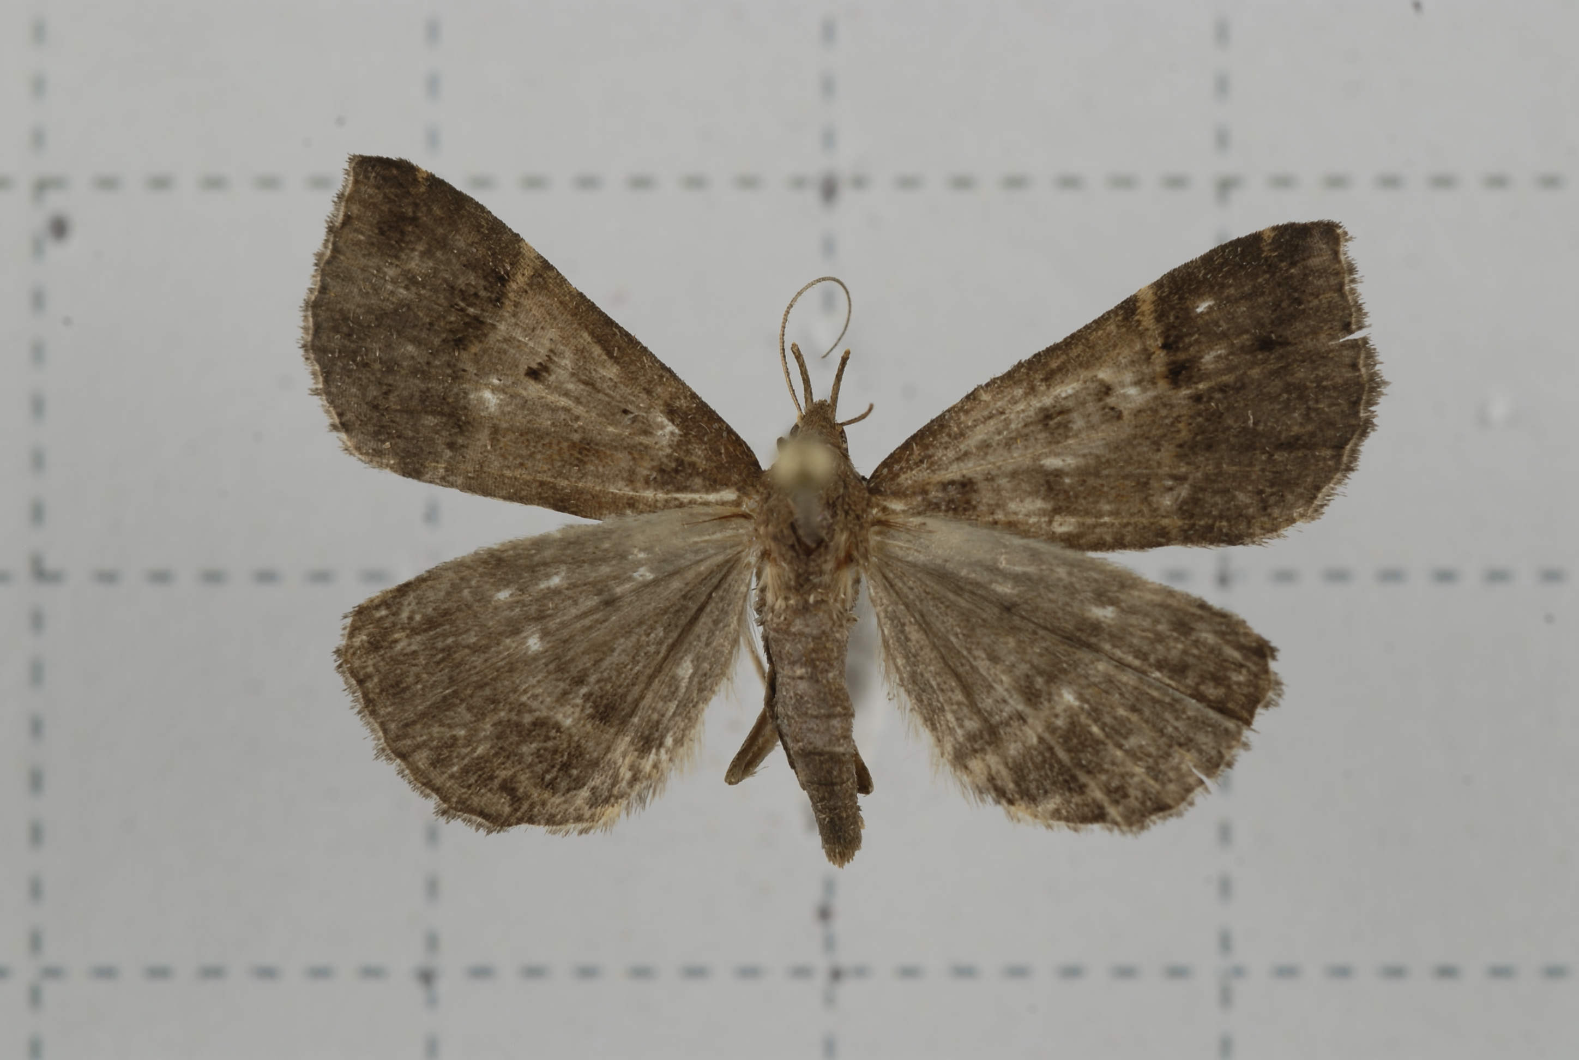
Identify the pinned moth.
Bertula hadenalis
